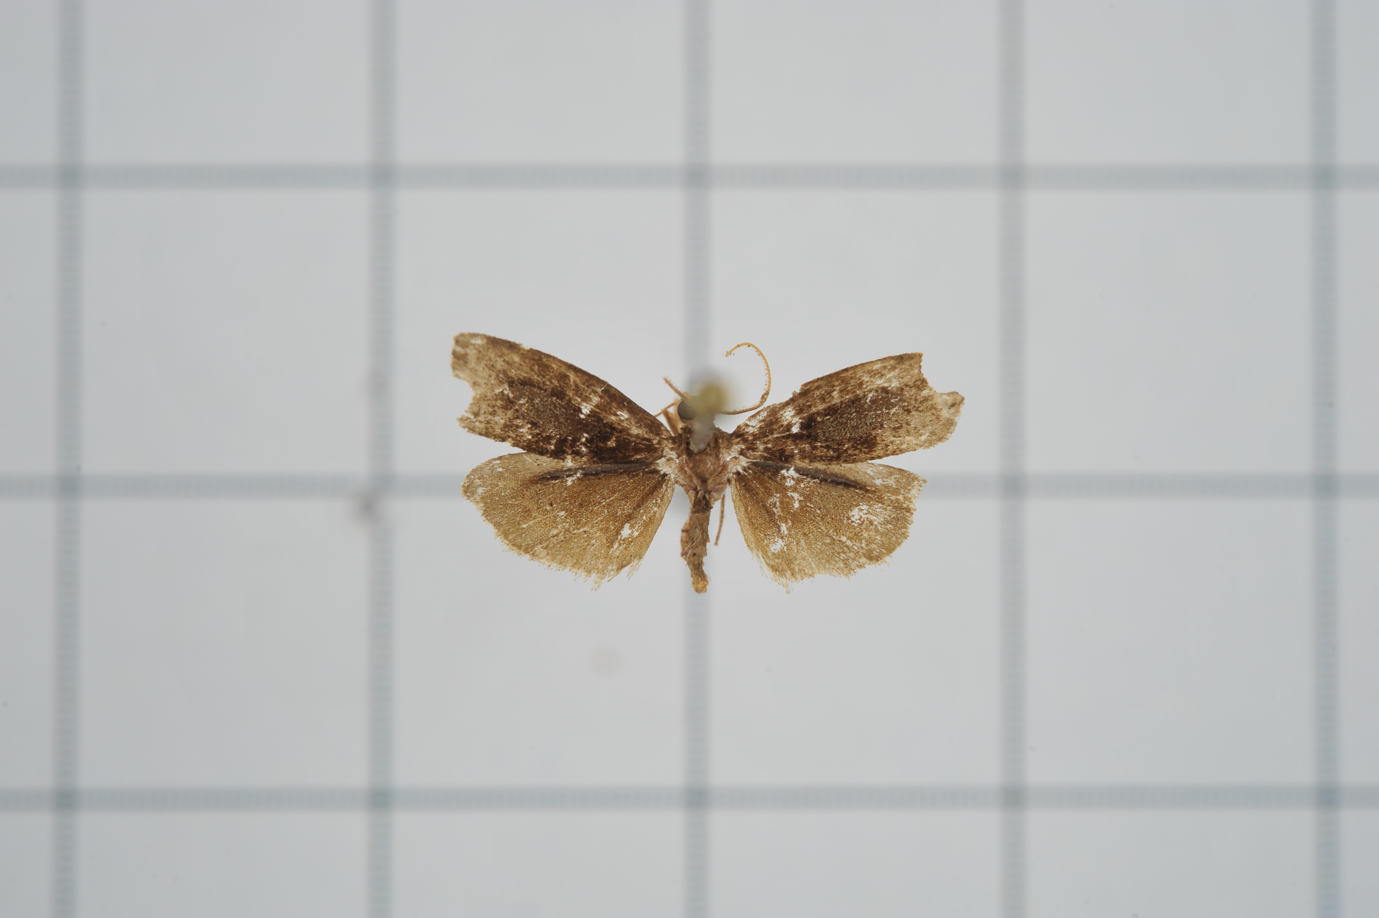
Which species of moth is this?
Blavia scoteola
